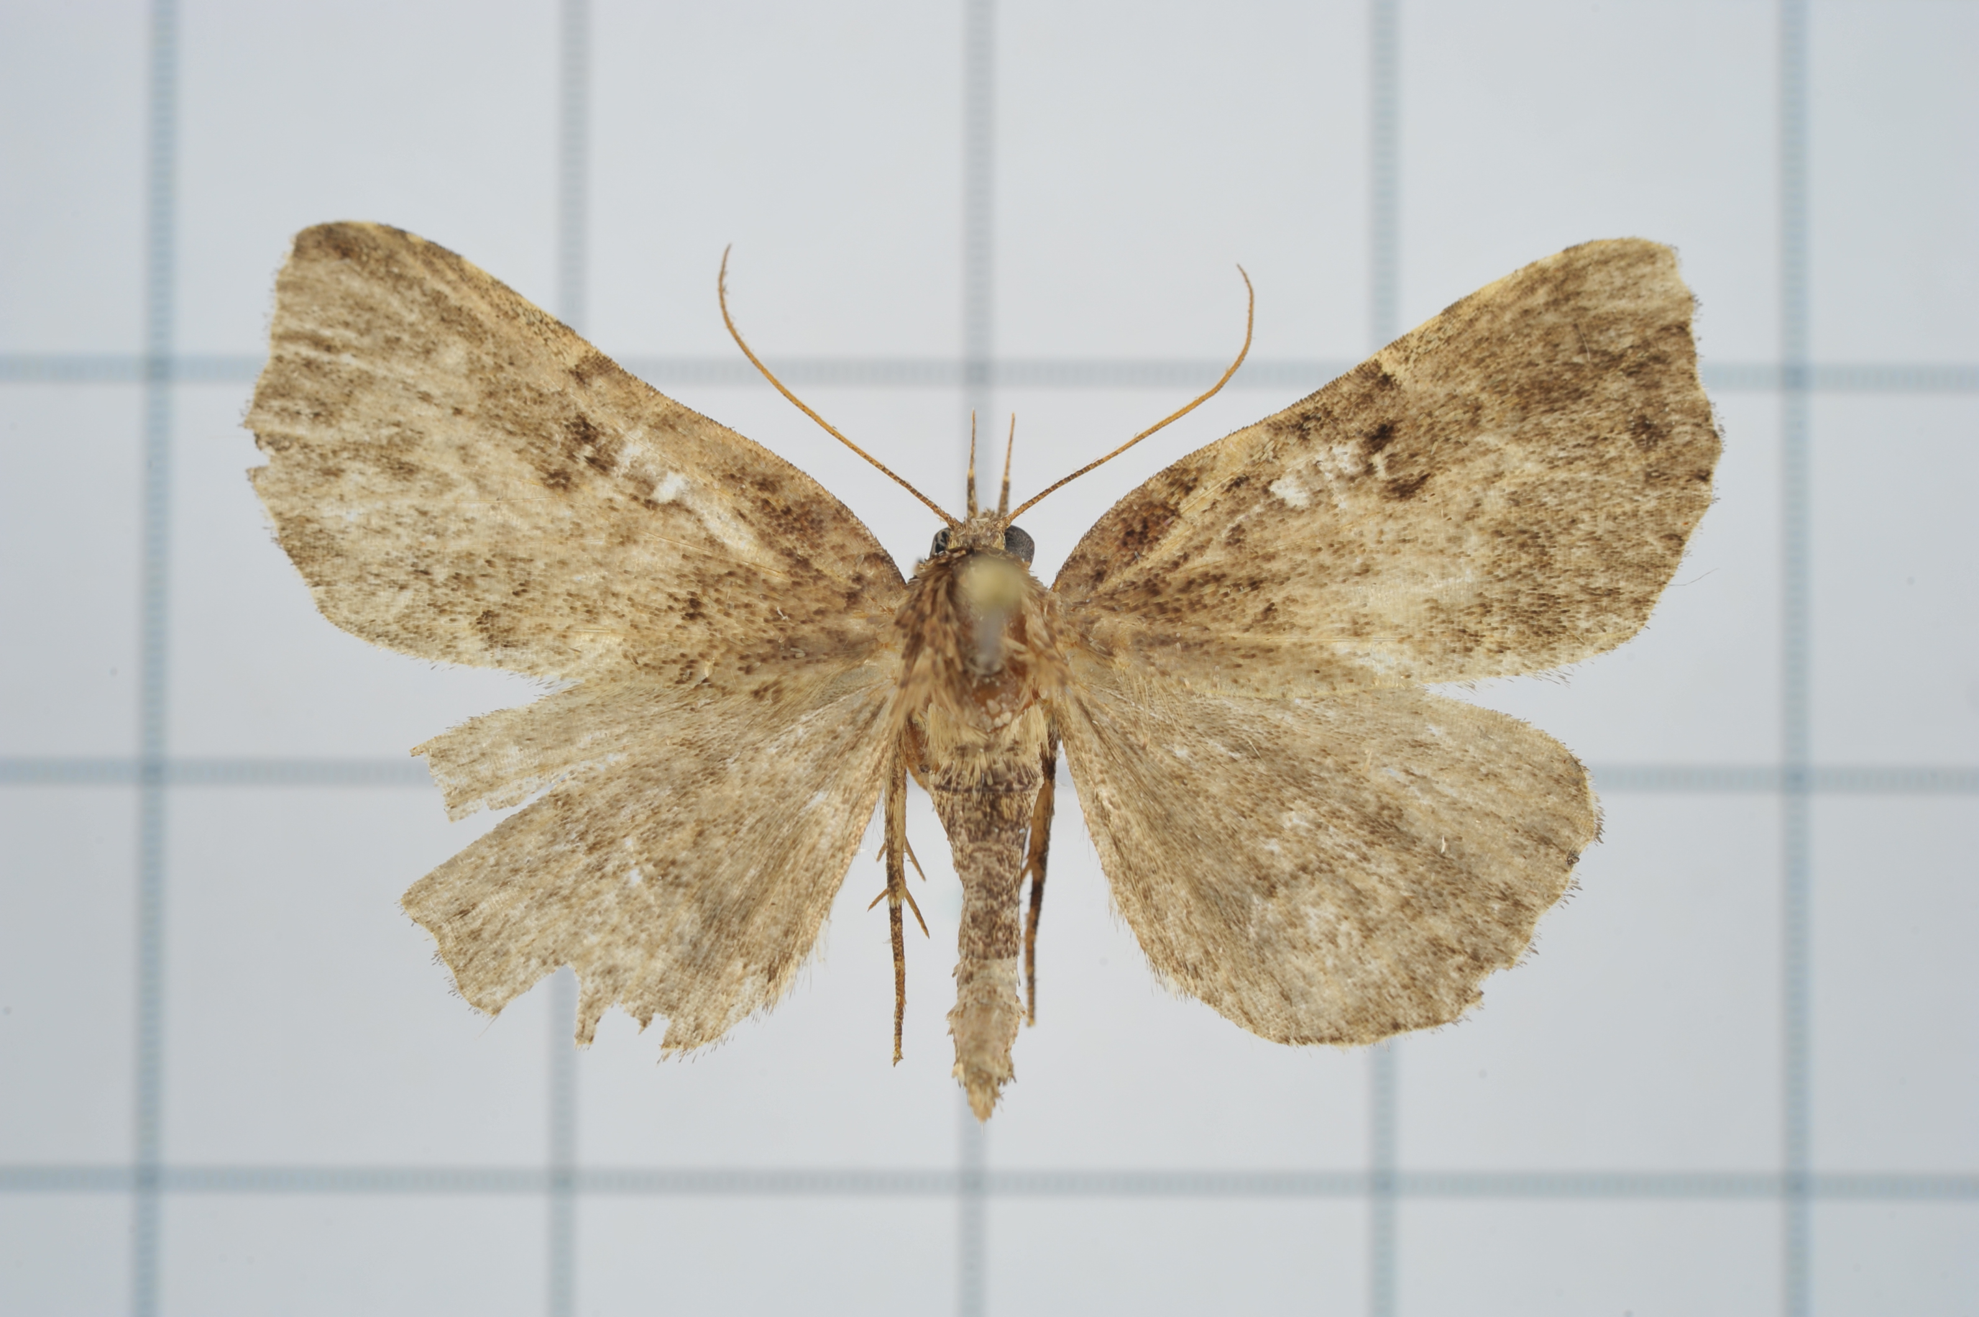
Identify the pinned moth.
Hyposemansis albipuncta
